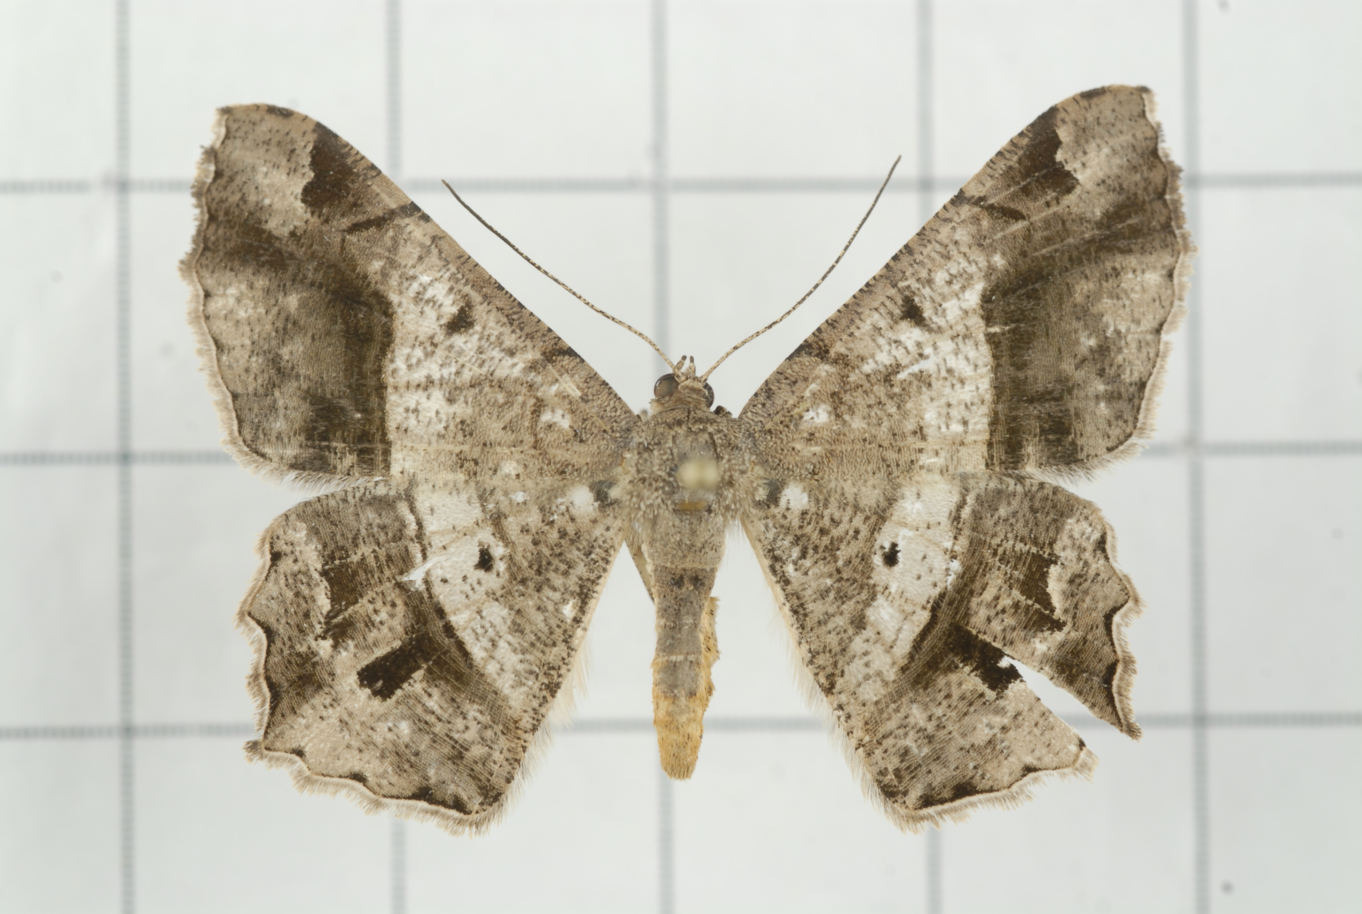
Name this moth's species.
Chiasmia inchoata
